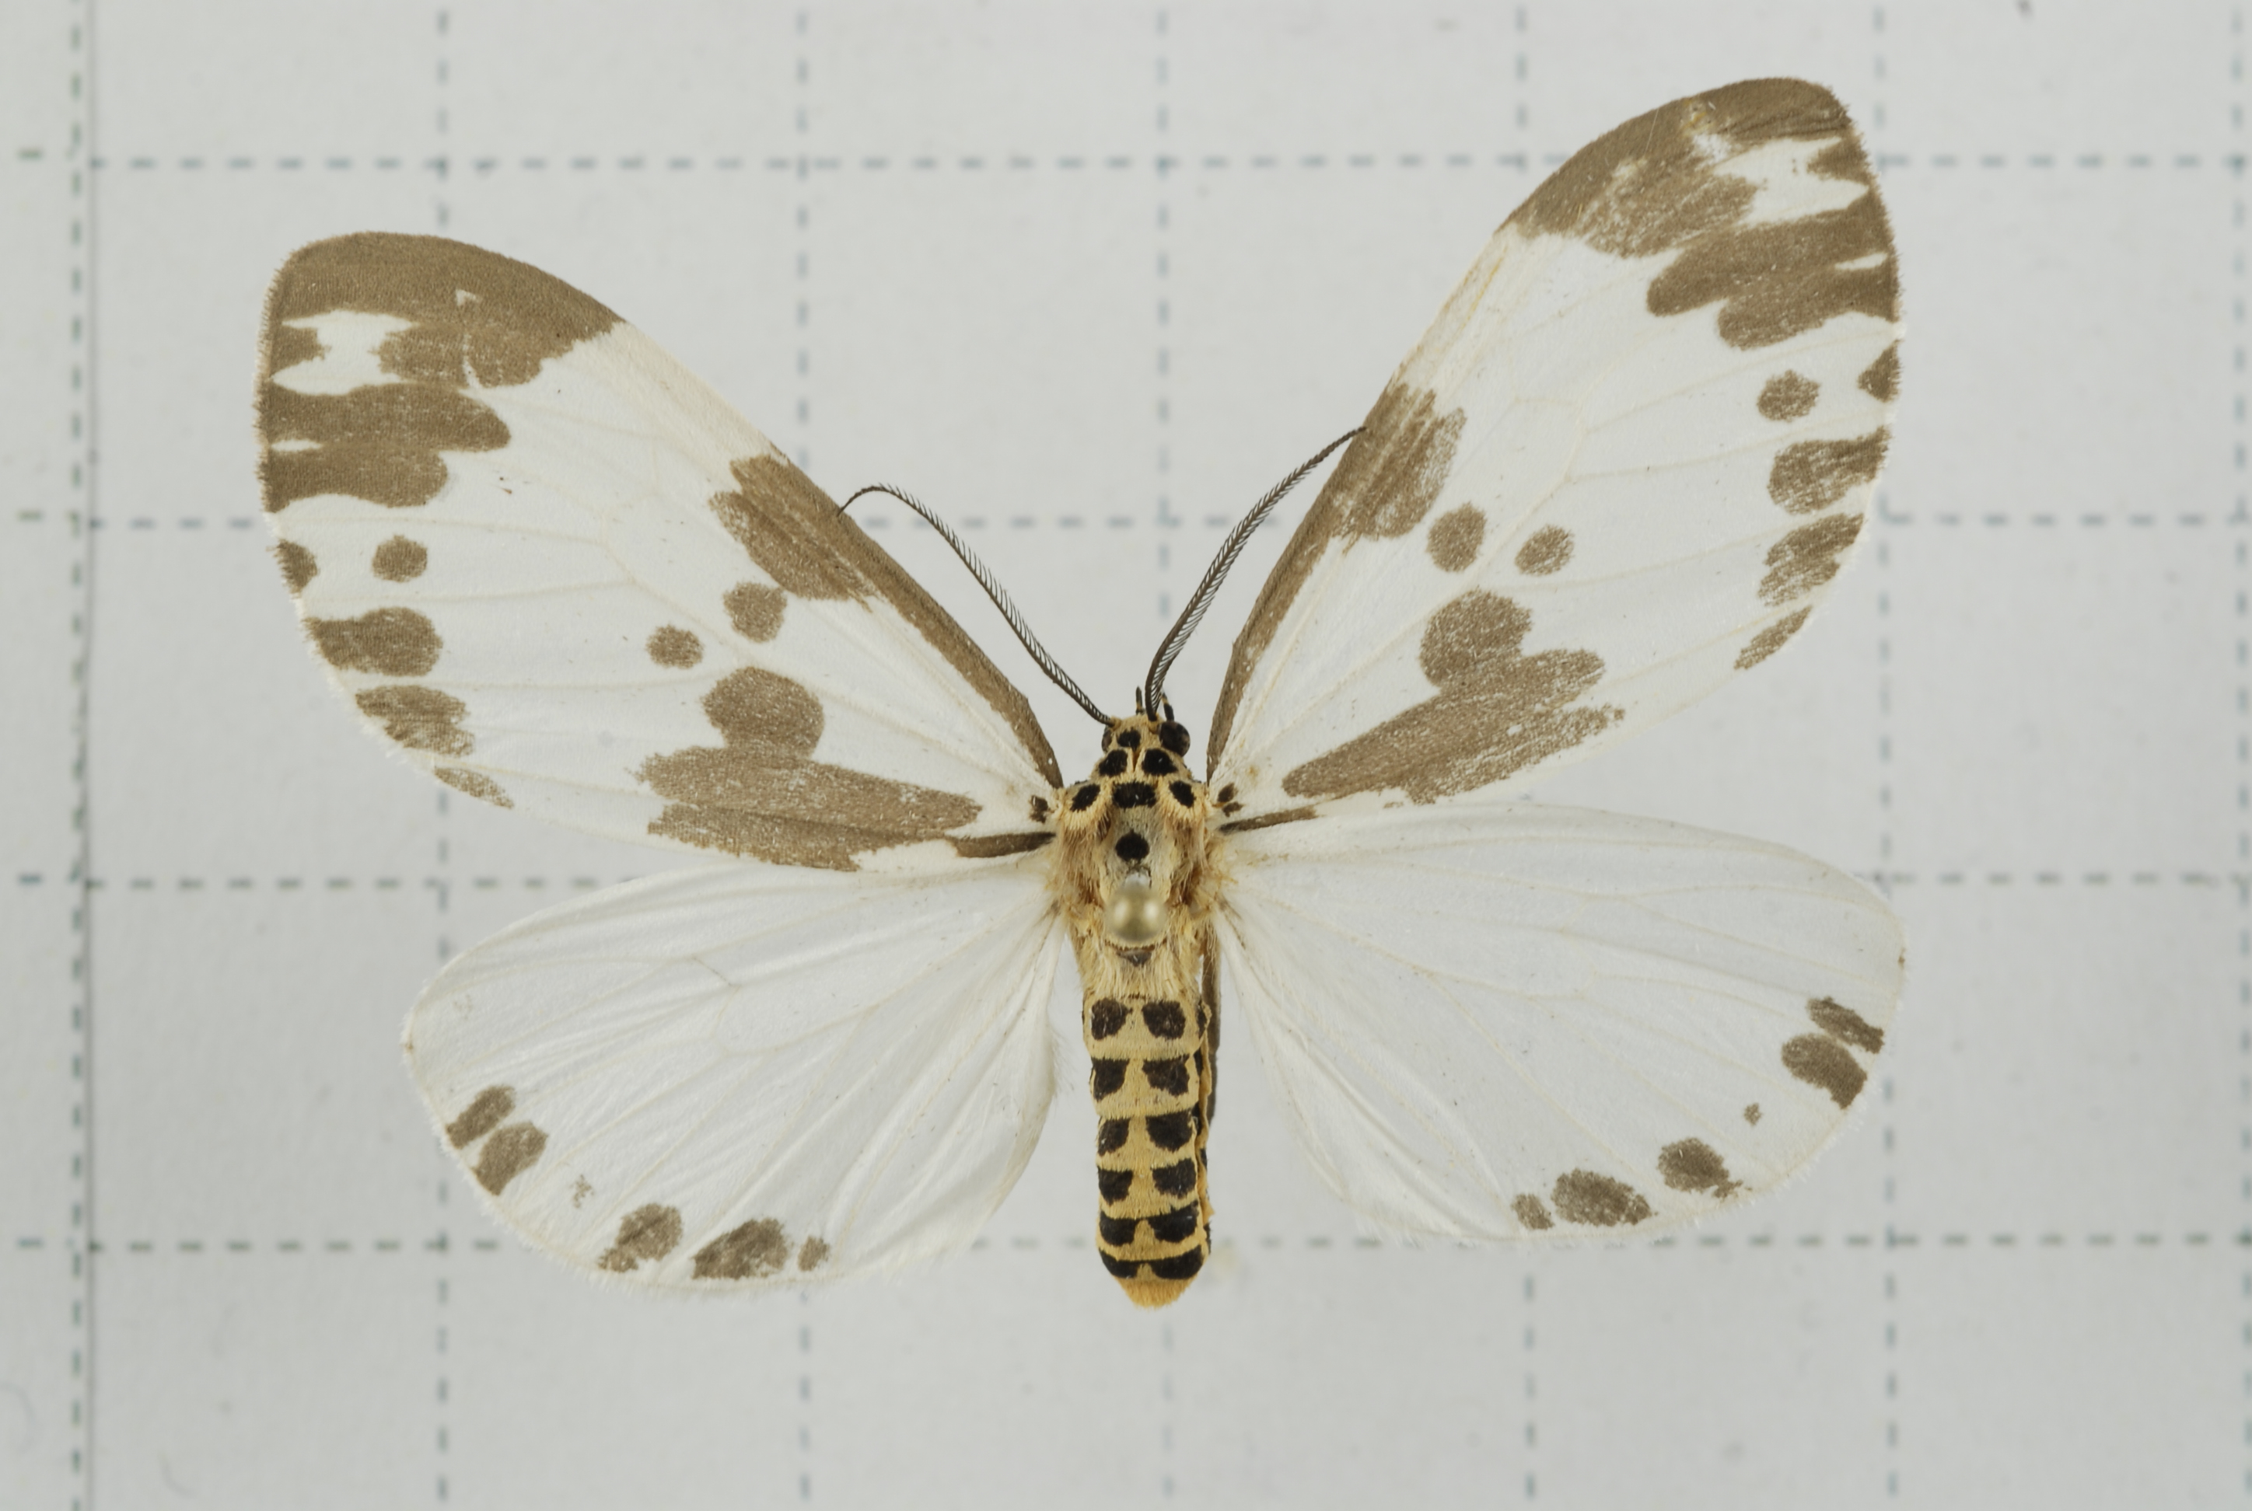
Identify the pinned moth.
Nyctemera carissima formosana
